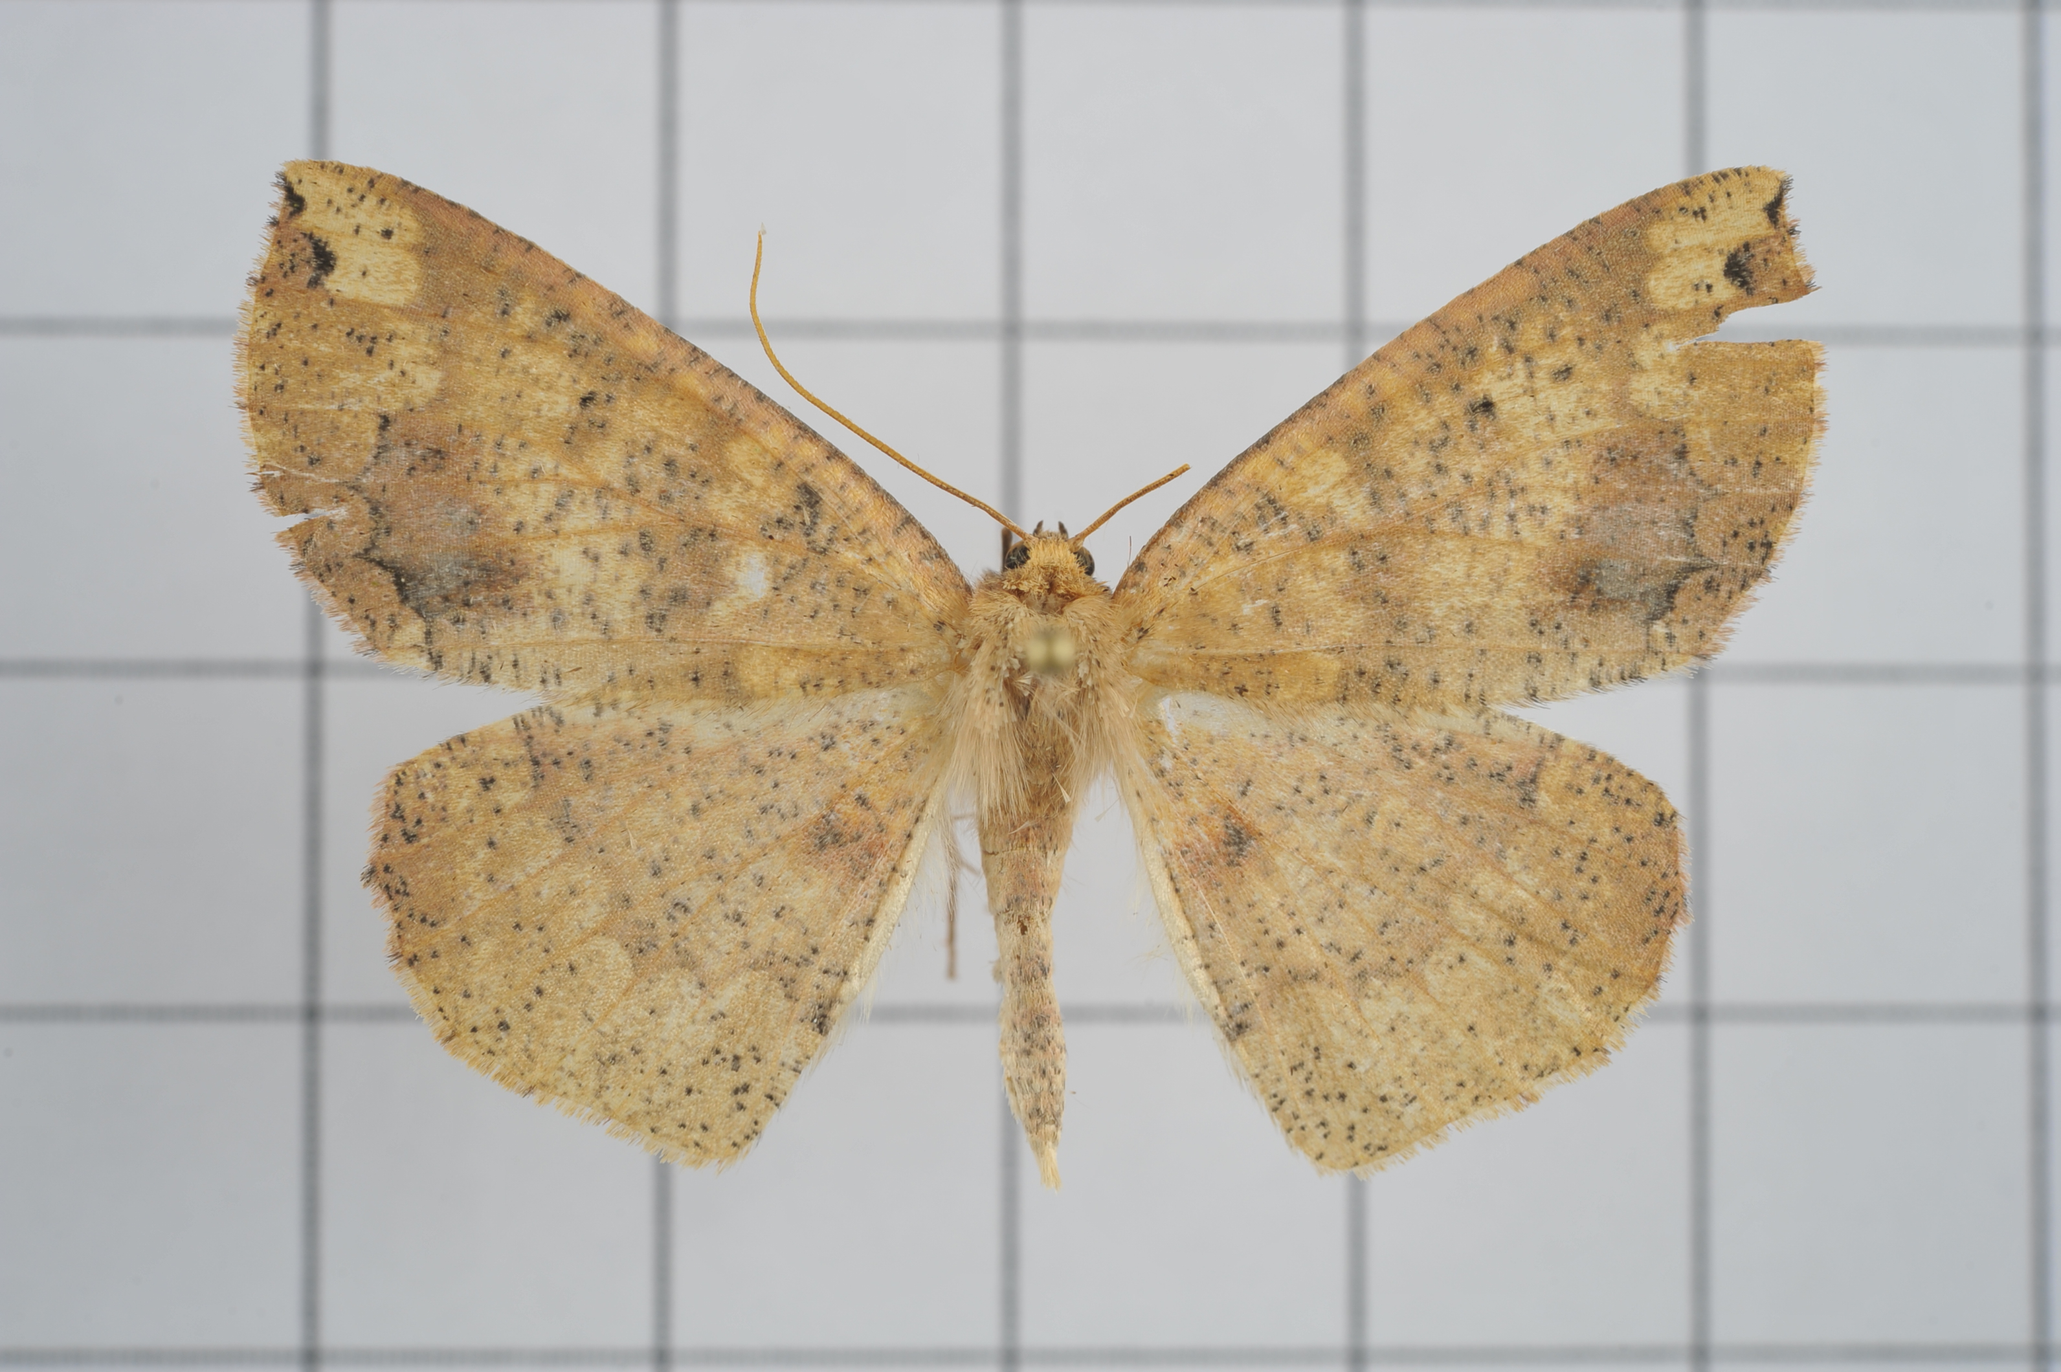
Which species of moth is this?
Heterostegania lunulosa
